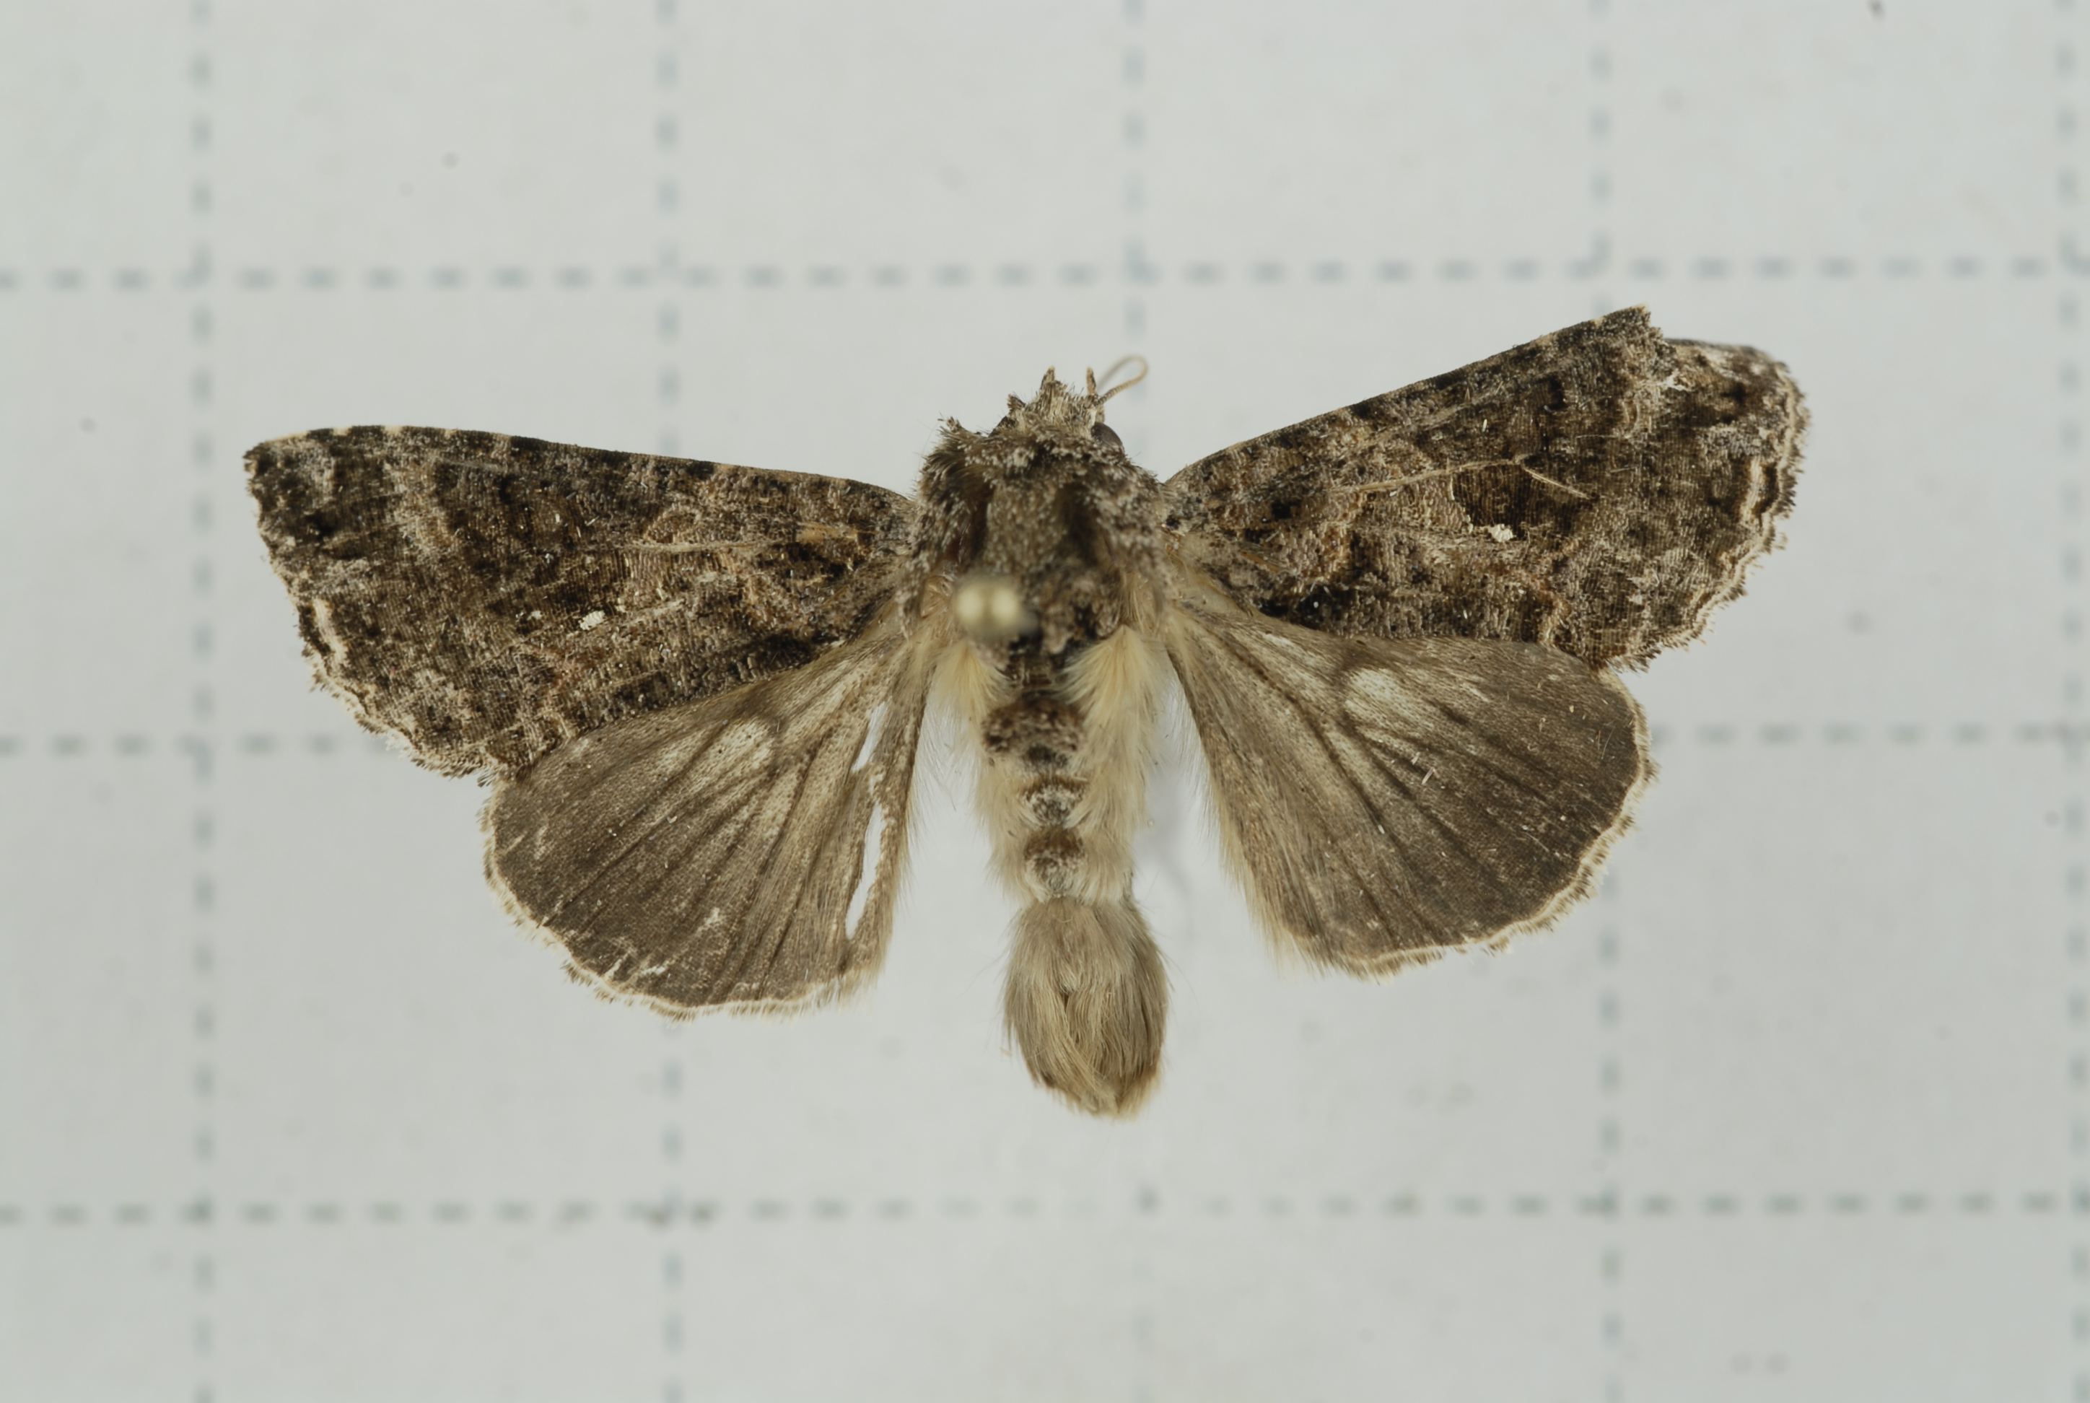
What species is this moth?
Ctenoplusia kosemponensis
